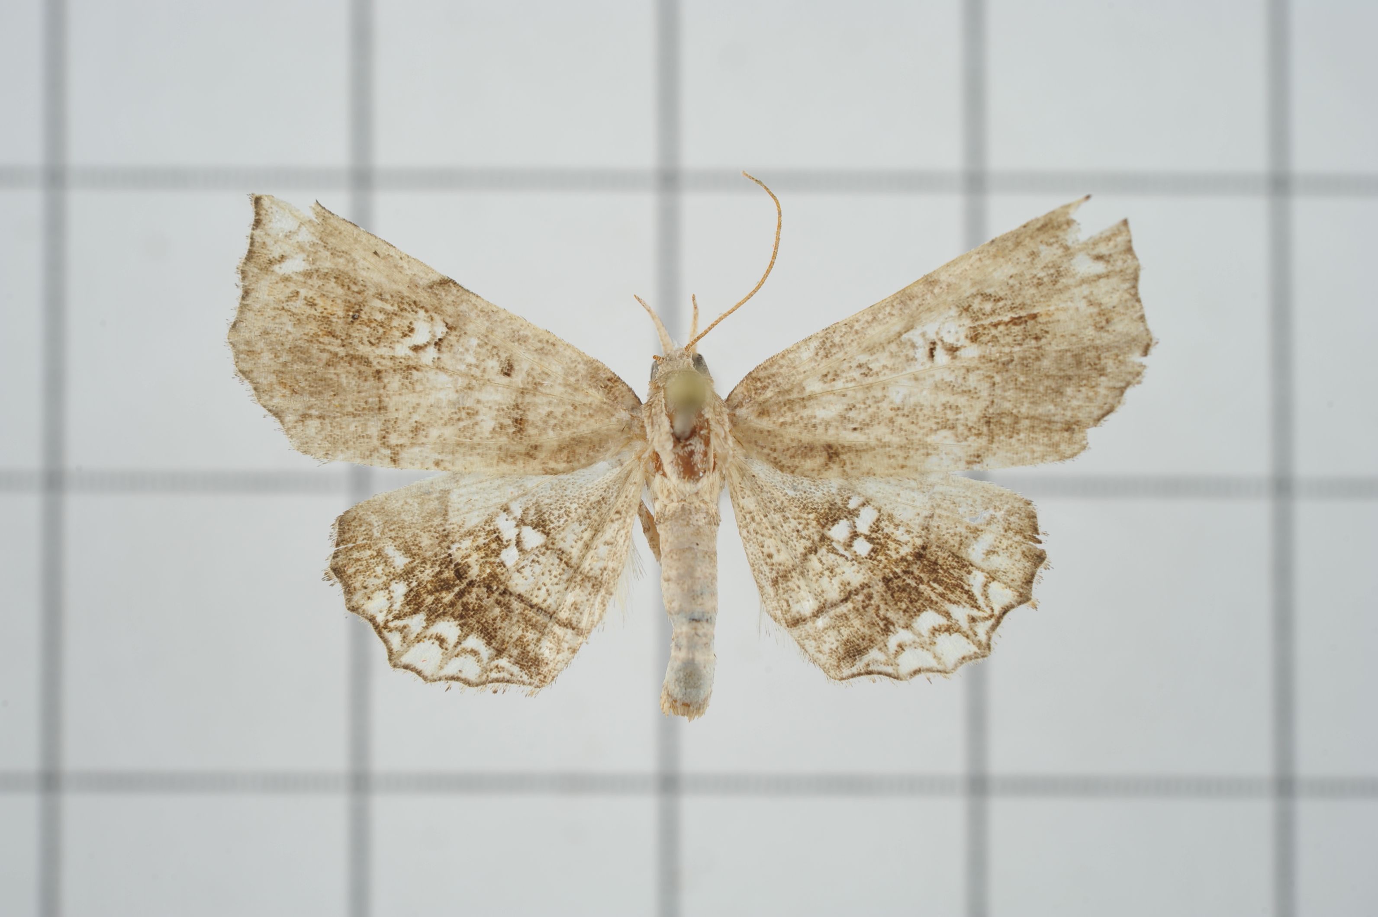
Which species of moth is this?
Pangrapta lunulata
